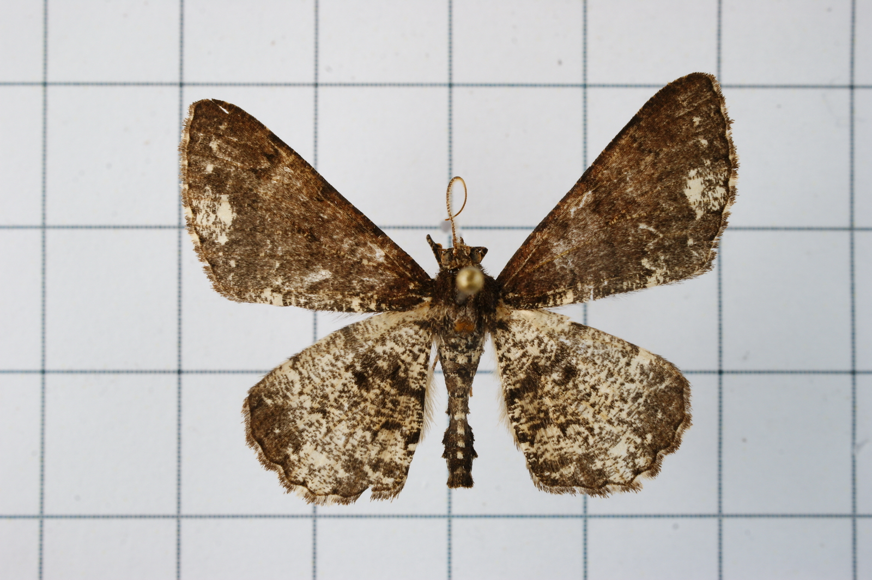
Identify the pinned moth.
Abaciscus tristis tristis
